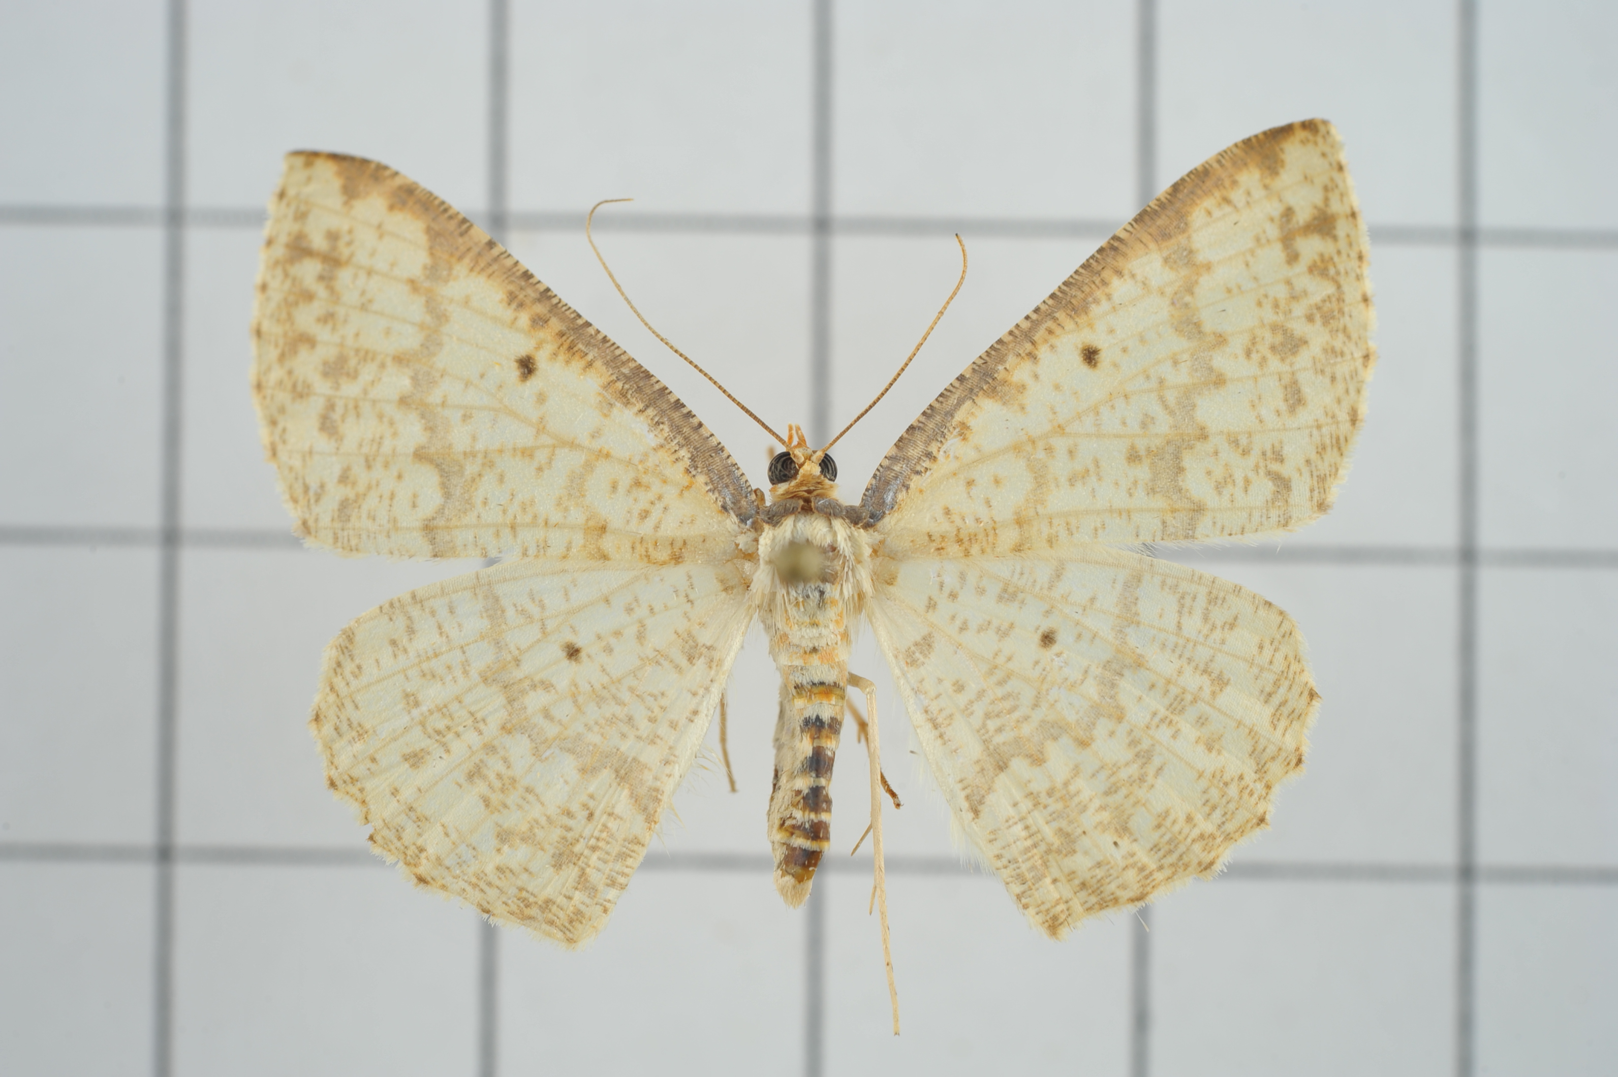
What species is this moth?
Synegia esther
